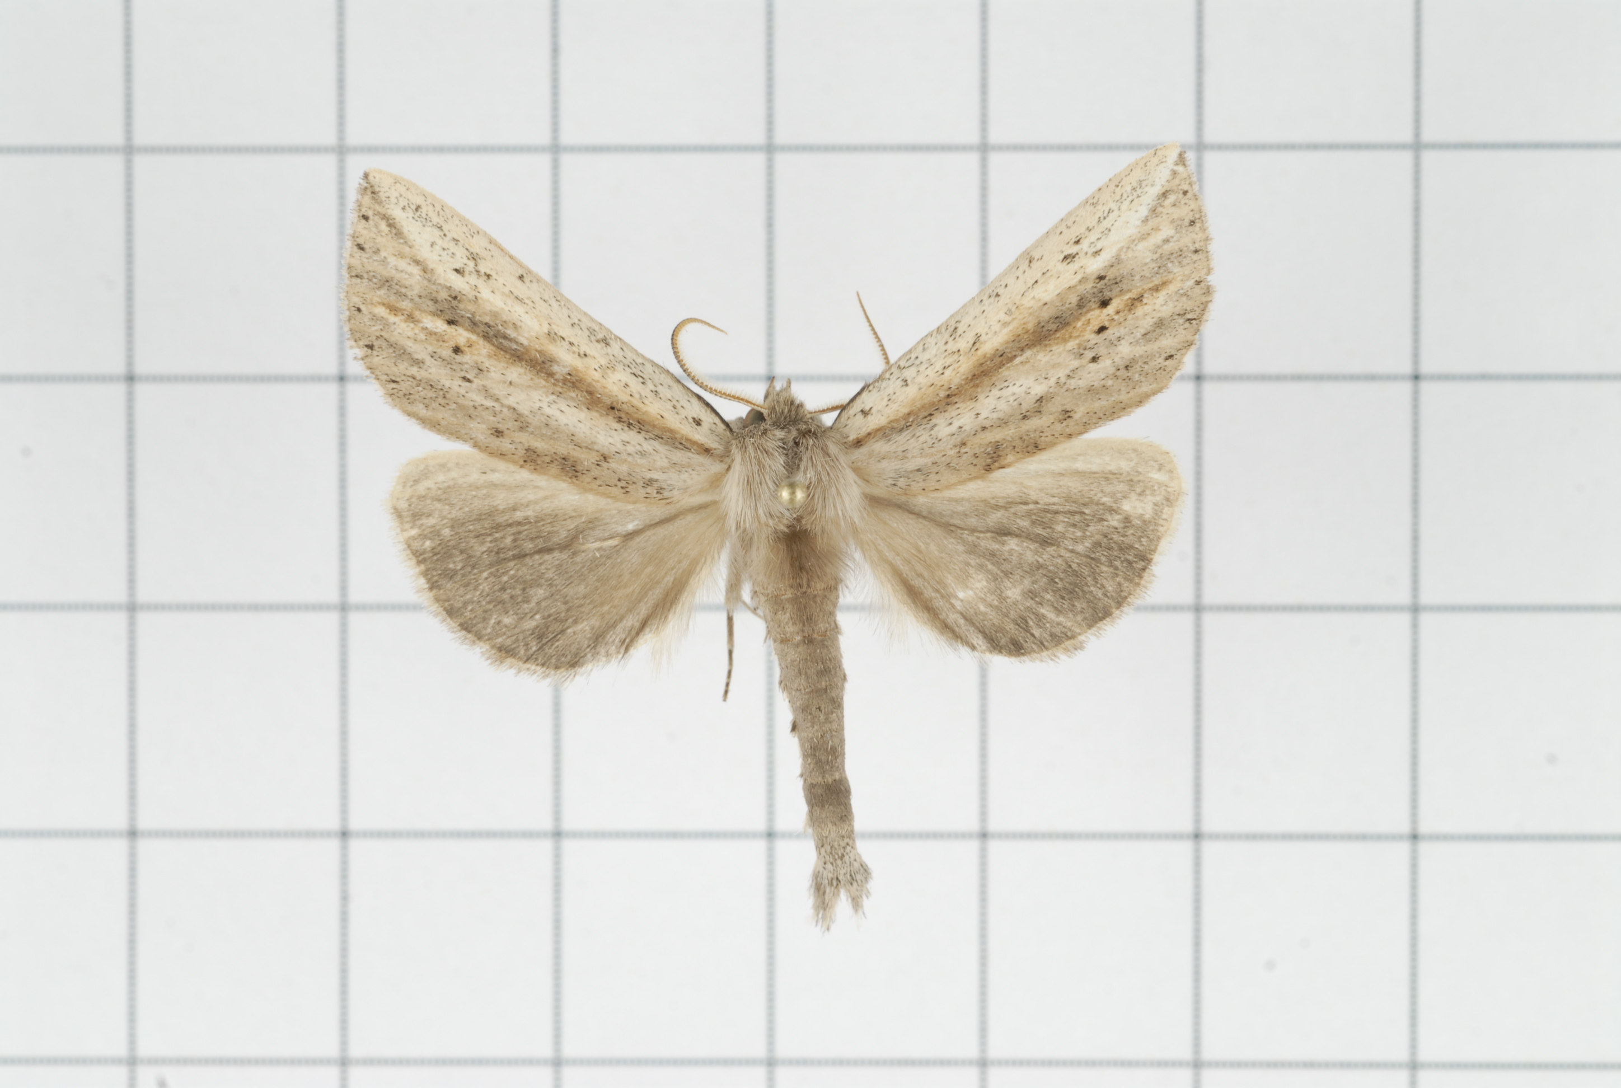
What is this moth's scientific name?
Besaia sordida
